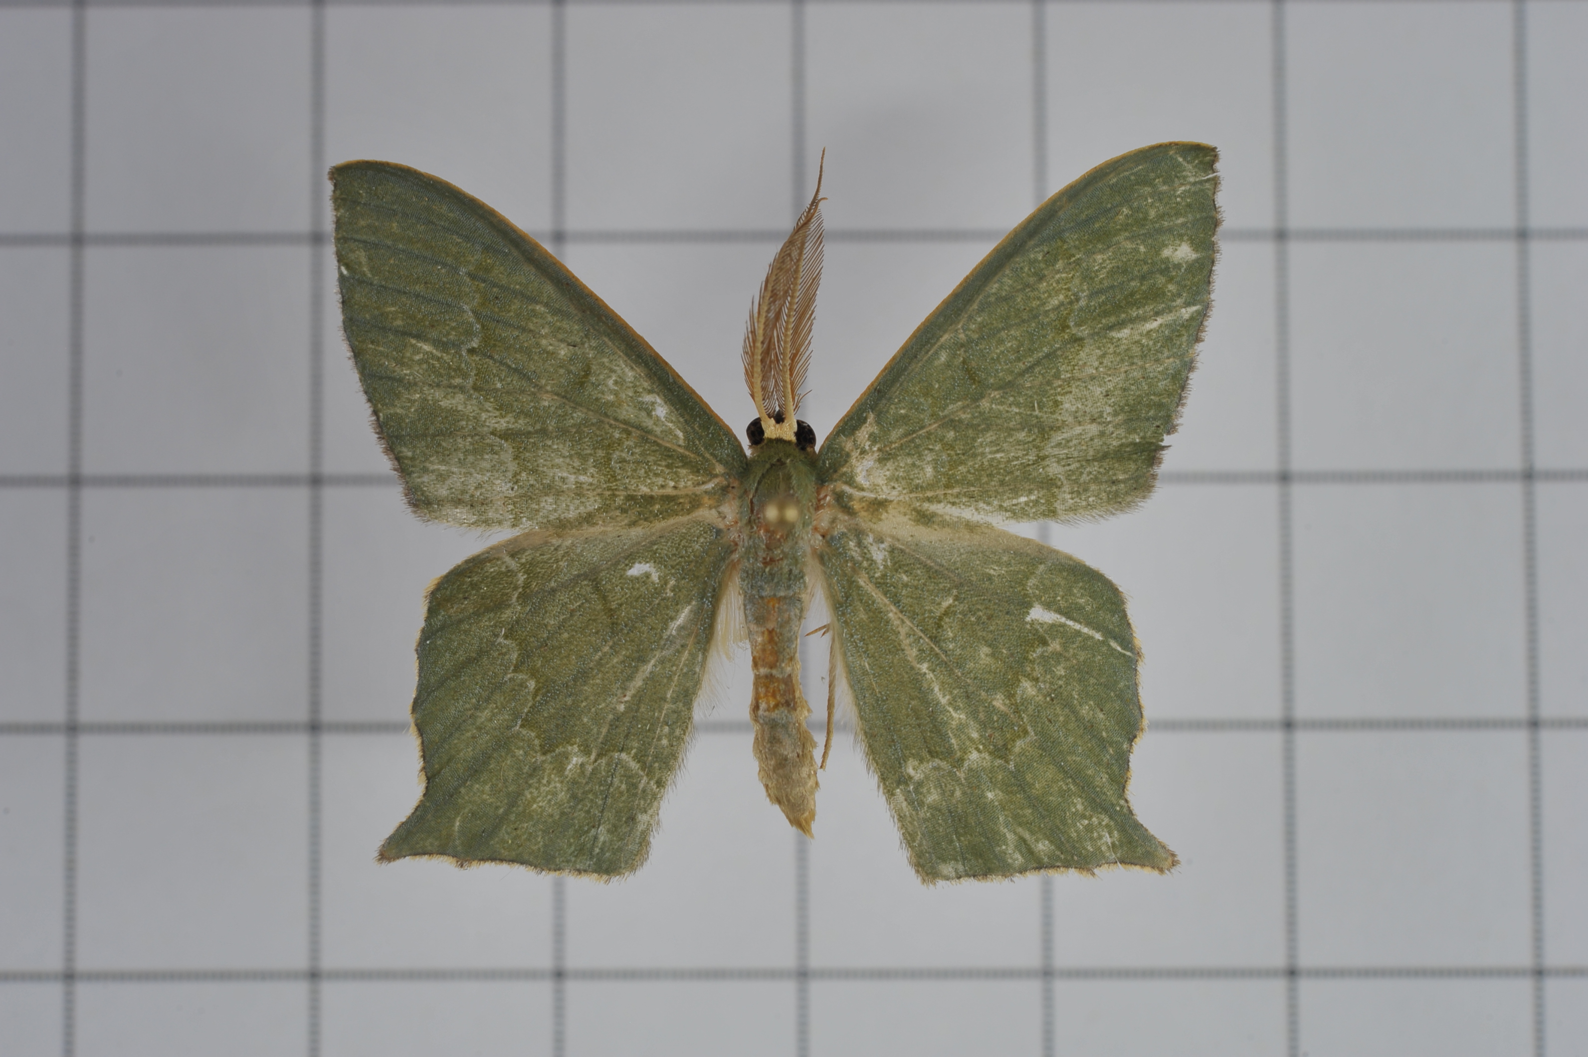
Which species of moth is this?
Maxates versicauda versicauda
